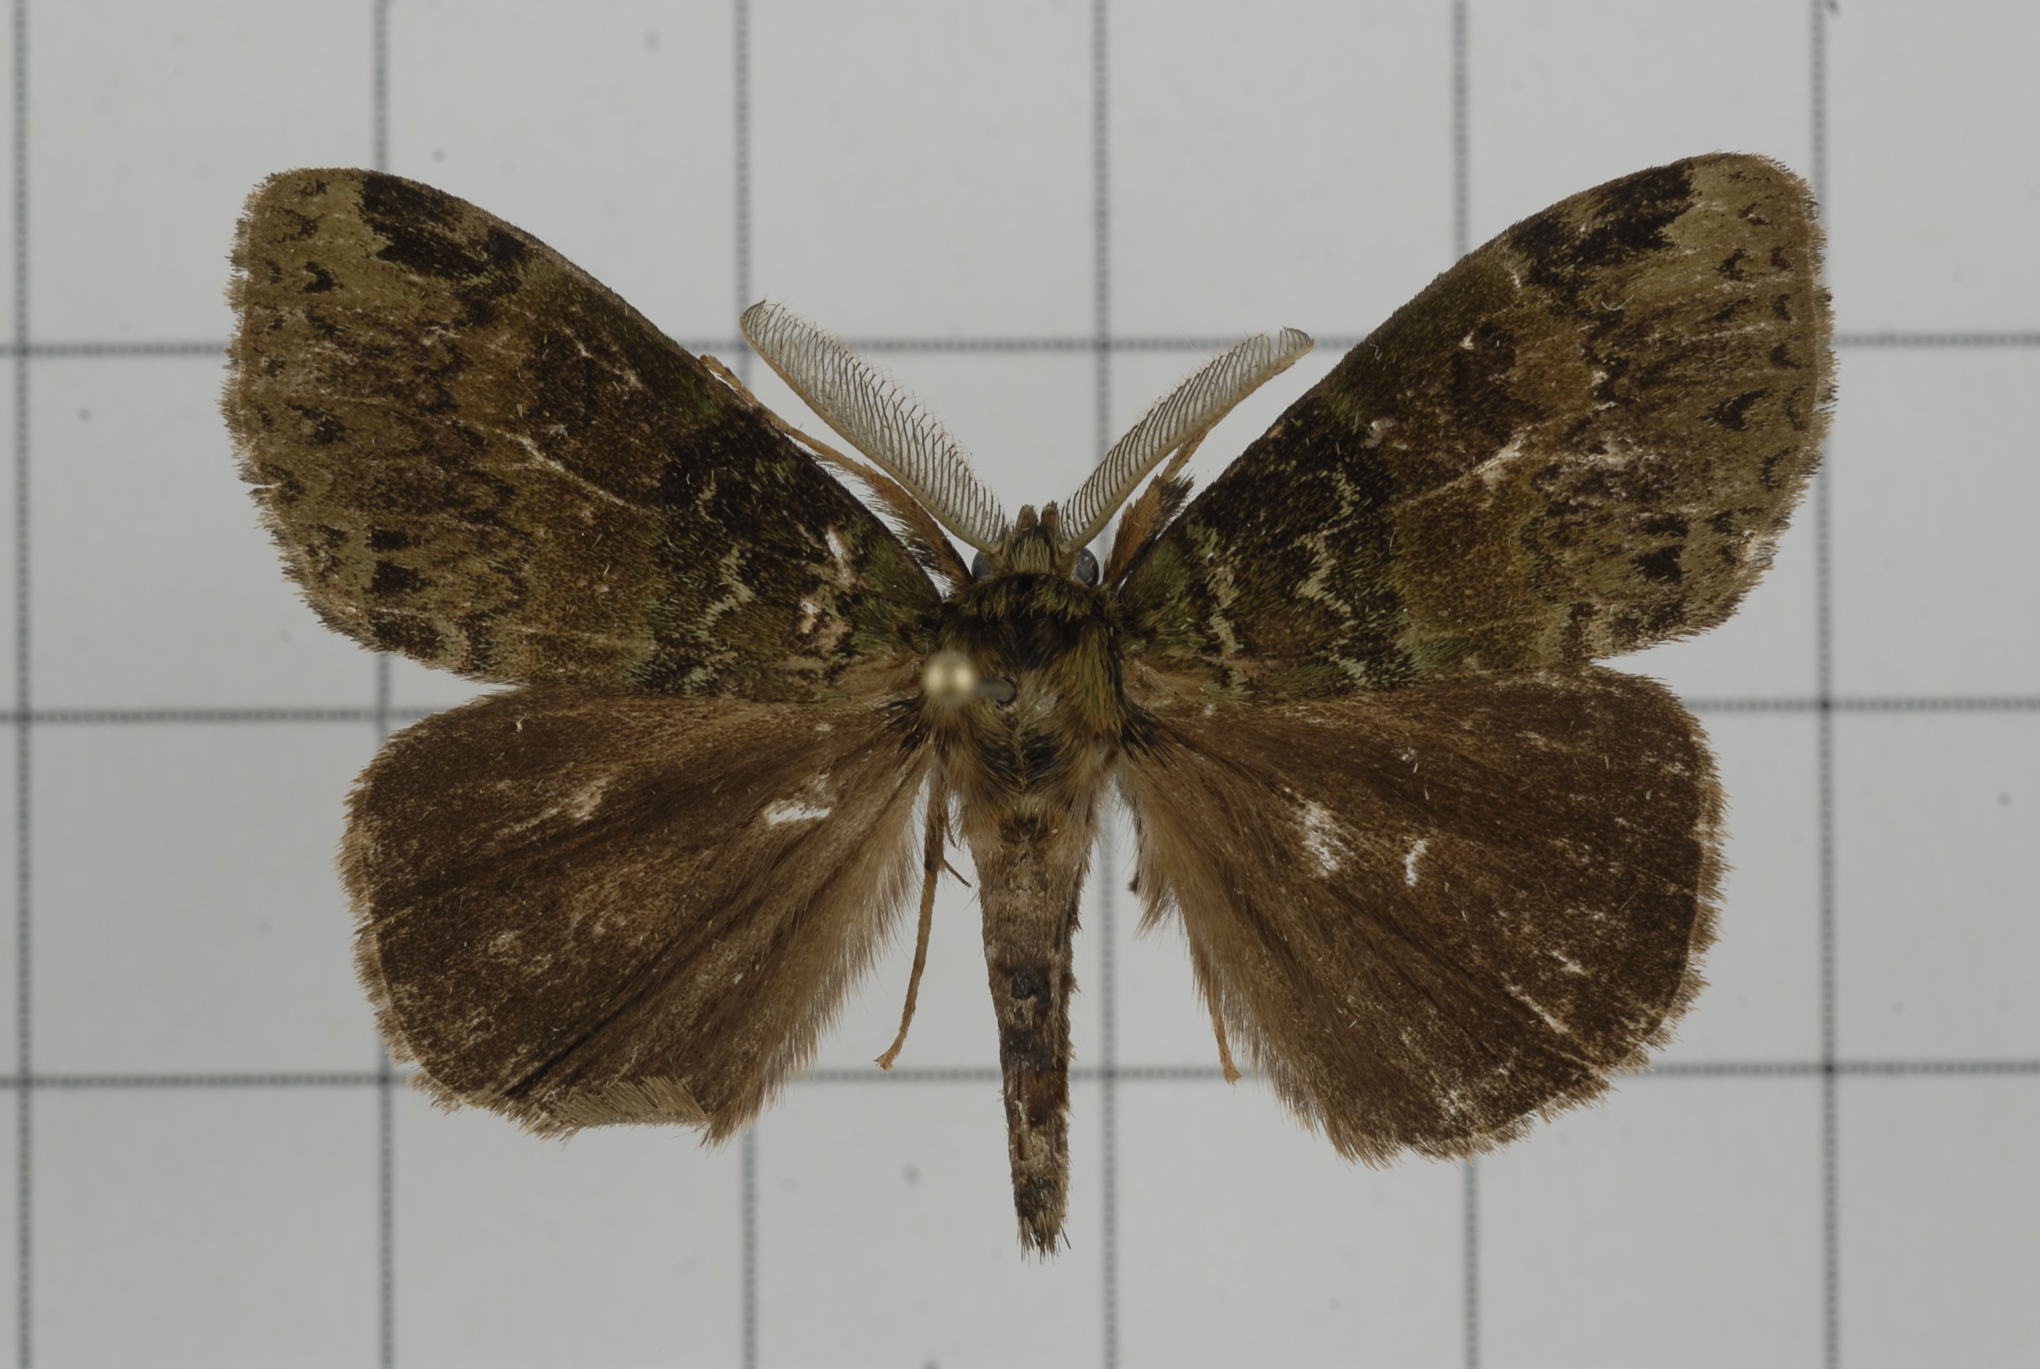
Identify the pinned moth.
Ilema olivacea
